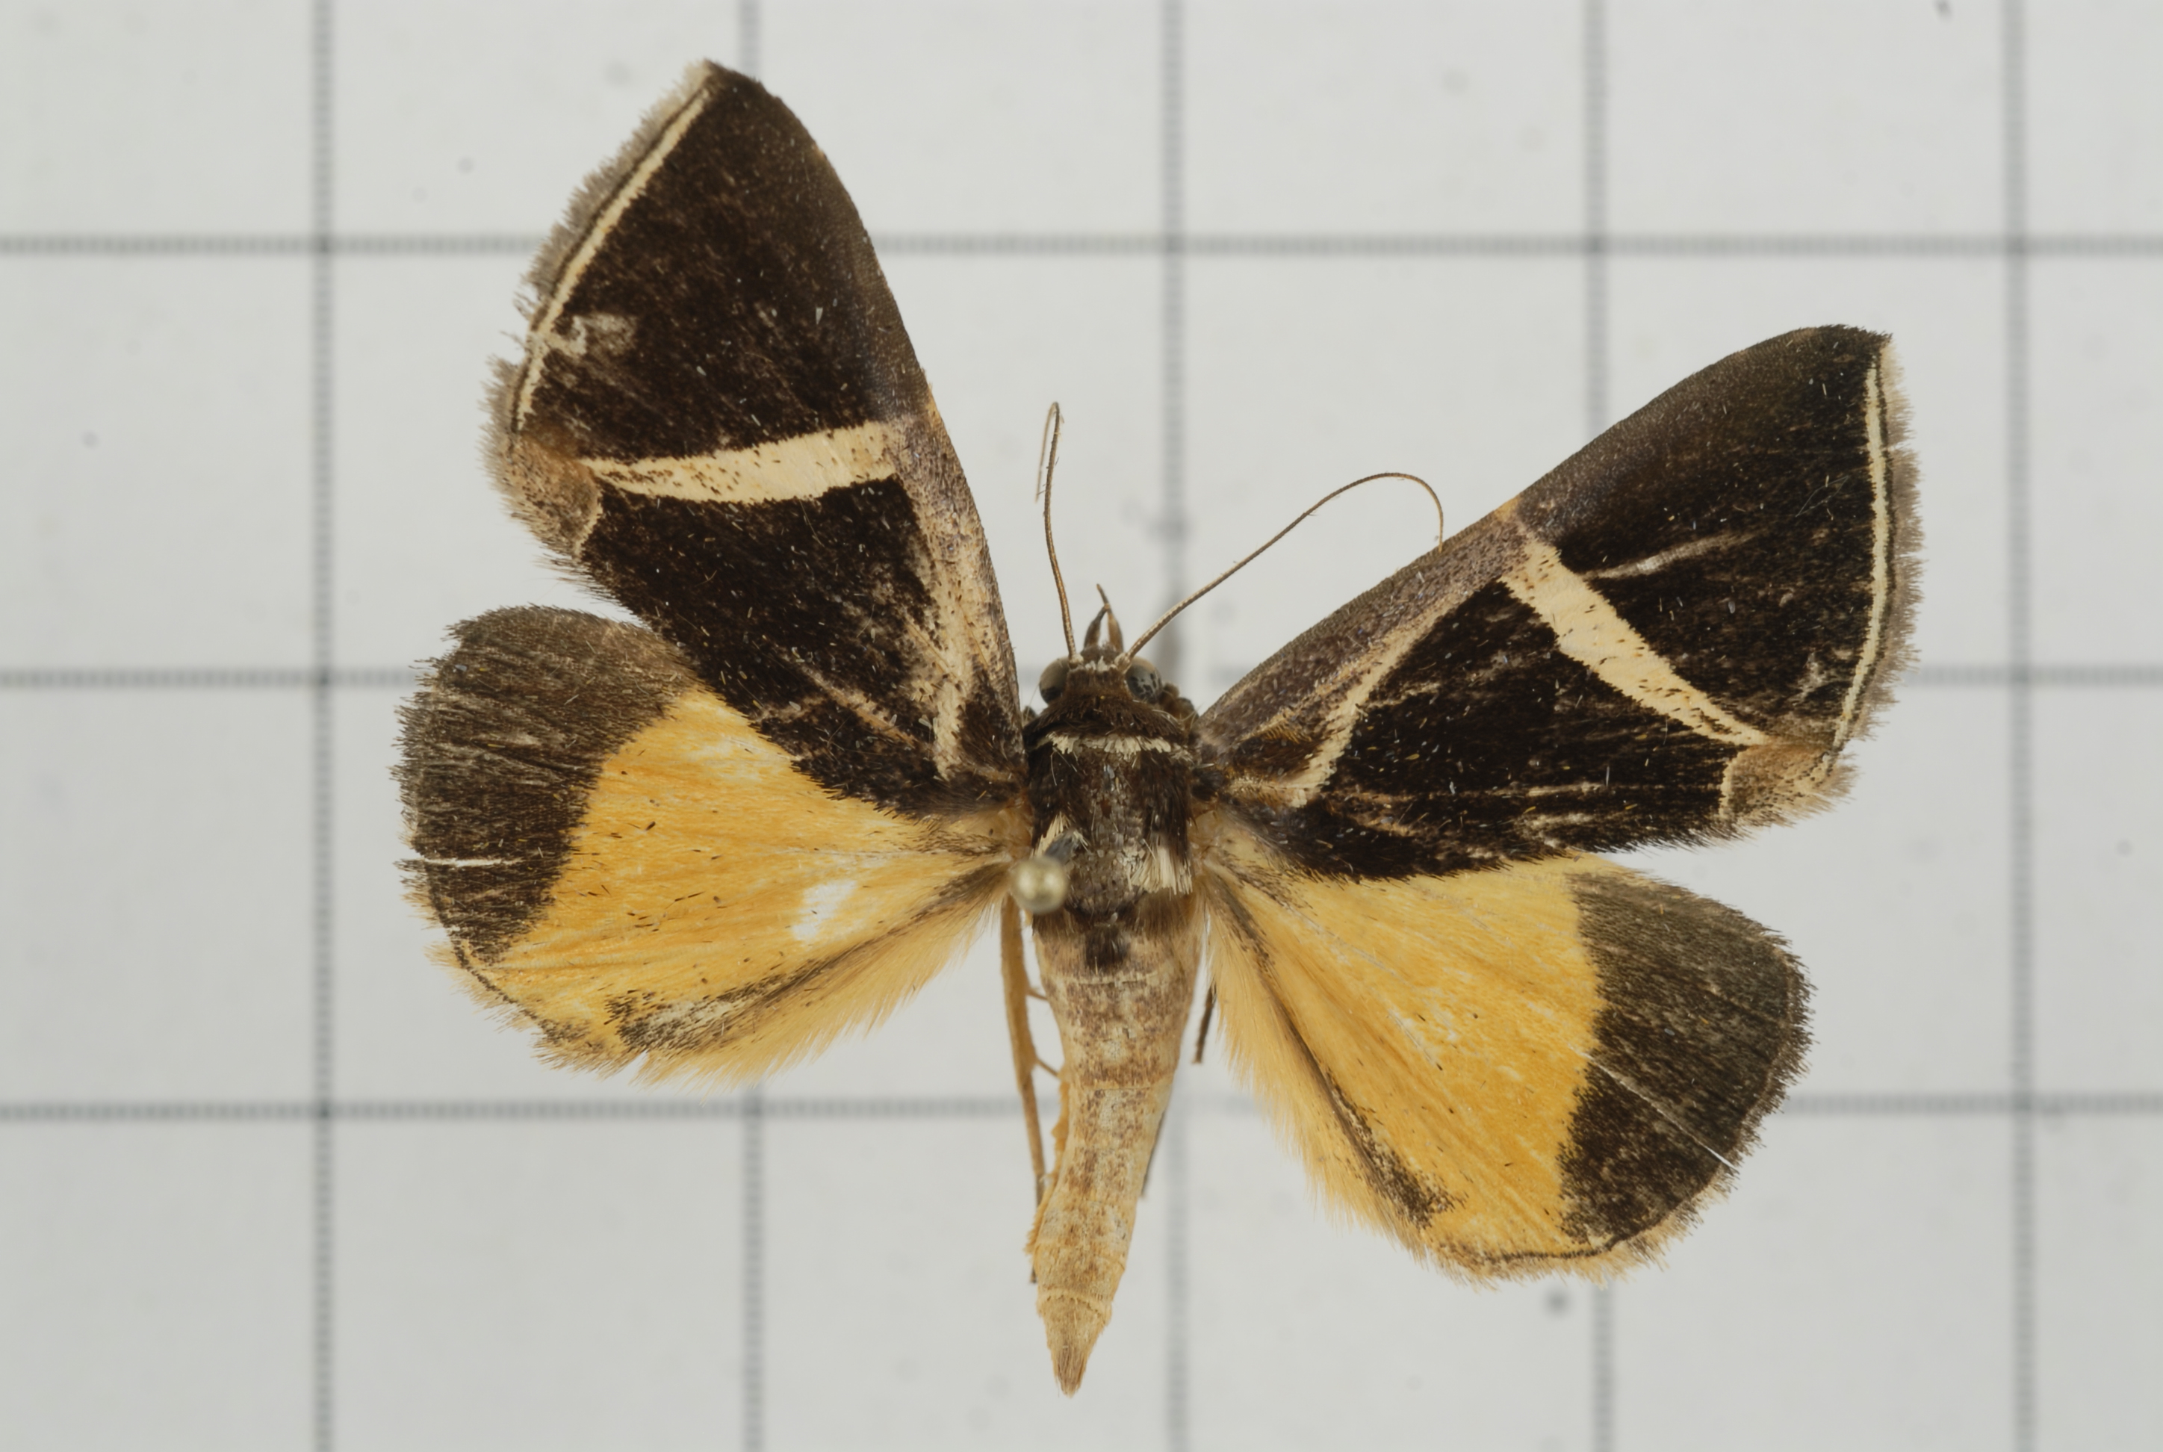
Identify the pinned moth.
Fodina contigua
